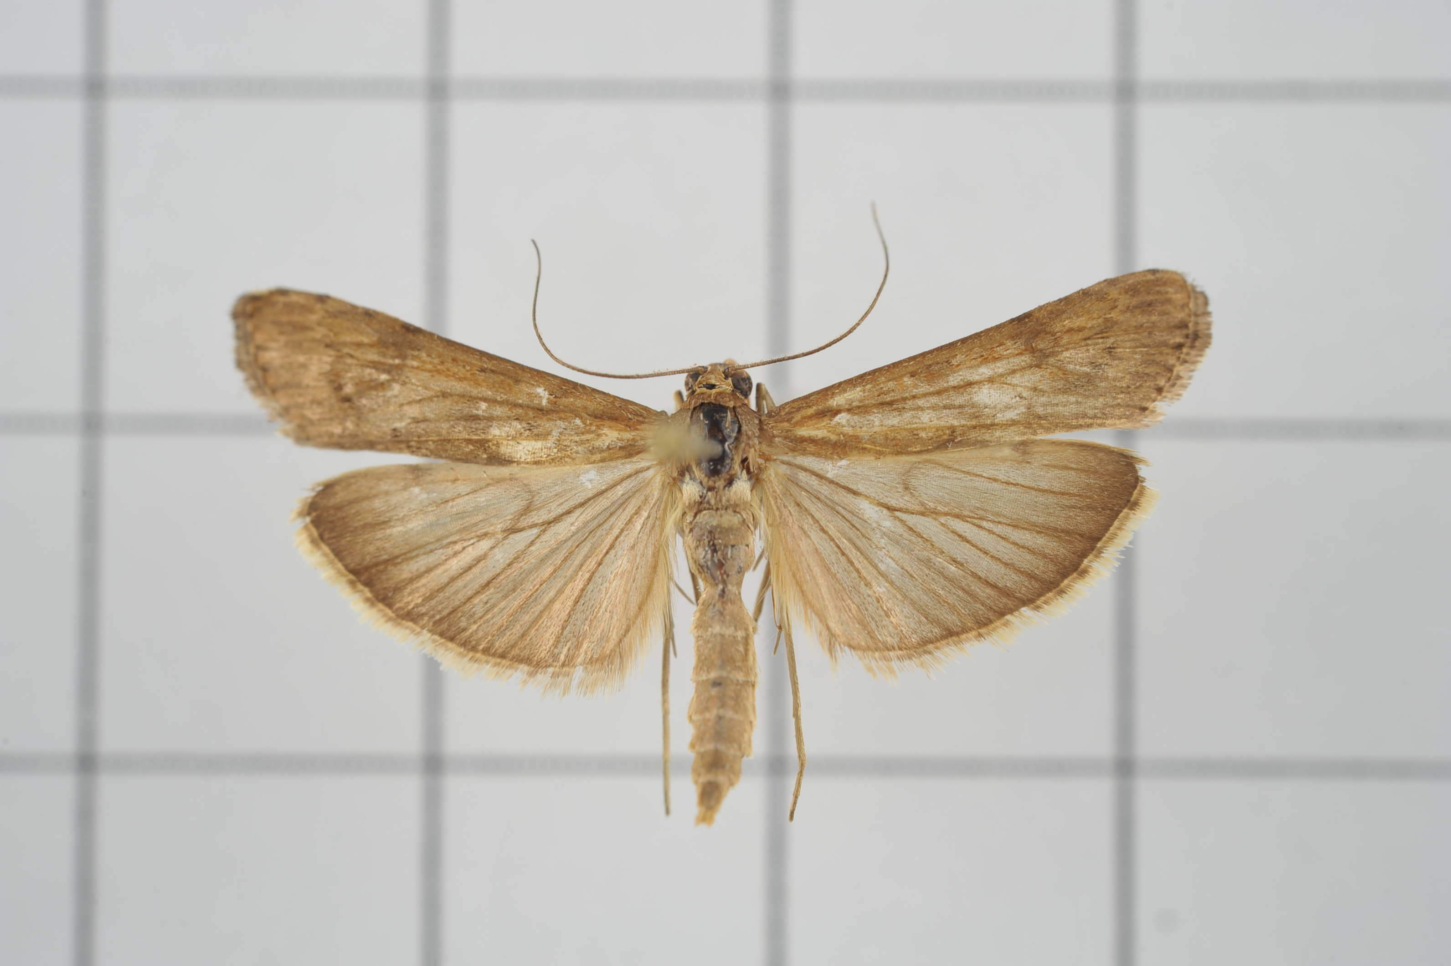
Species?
Nomophila noctuella
